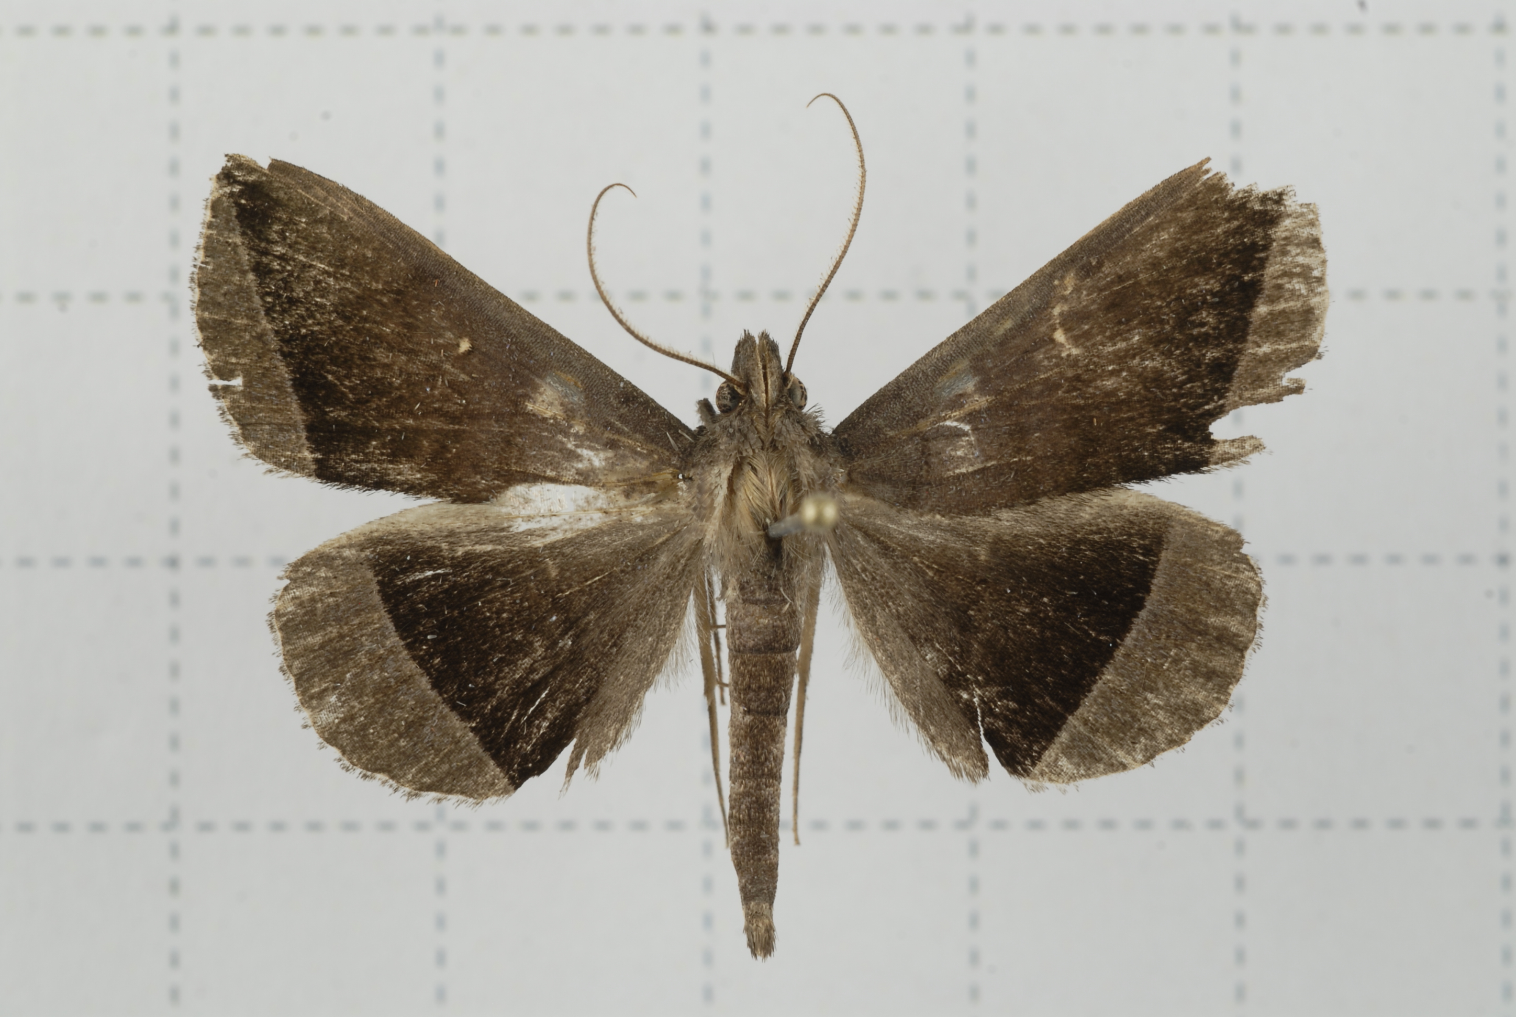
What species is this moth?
Hadennia hisbonalis
